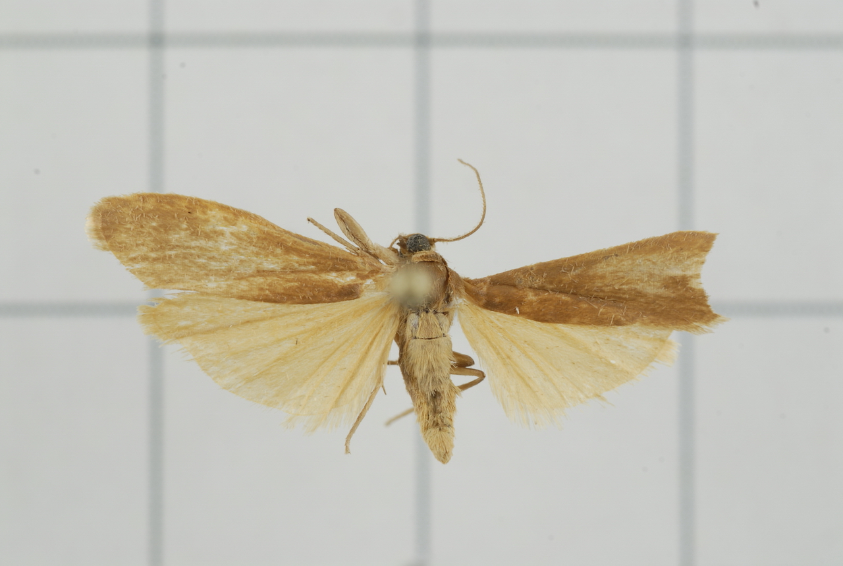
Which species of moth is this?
Danielithosia immaculata
